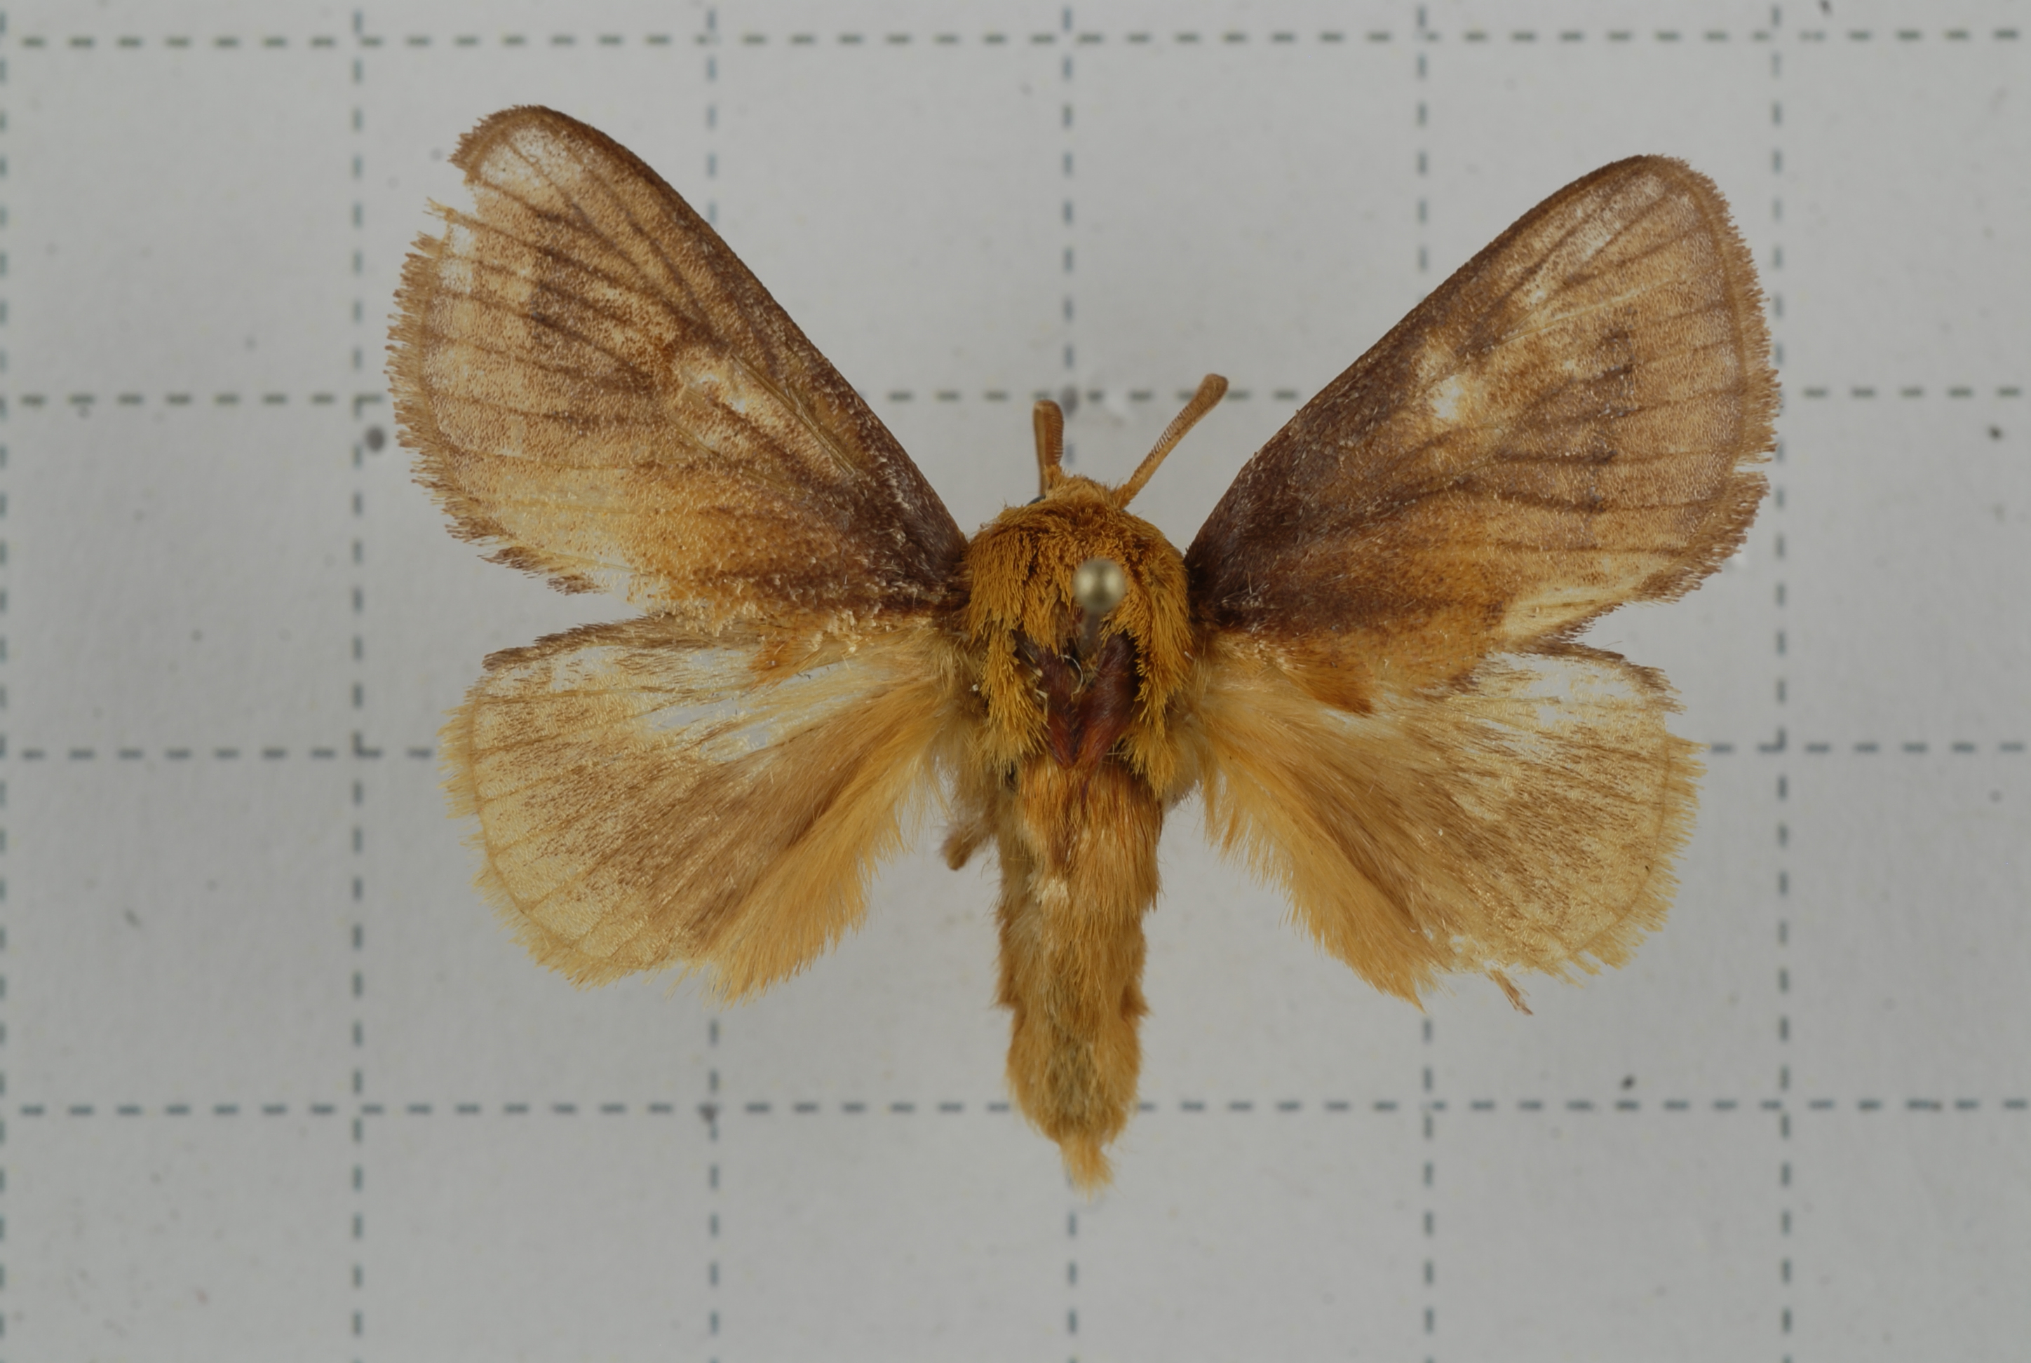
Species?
Narosoideus vulpina
